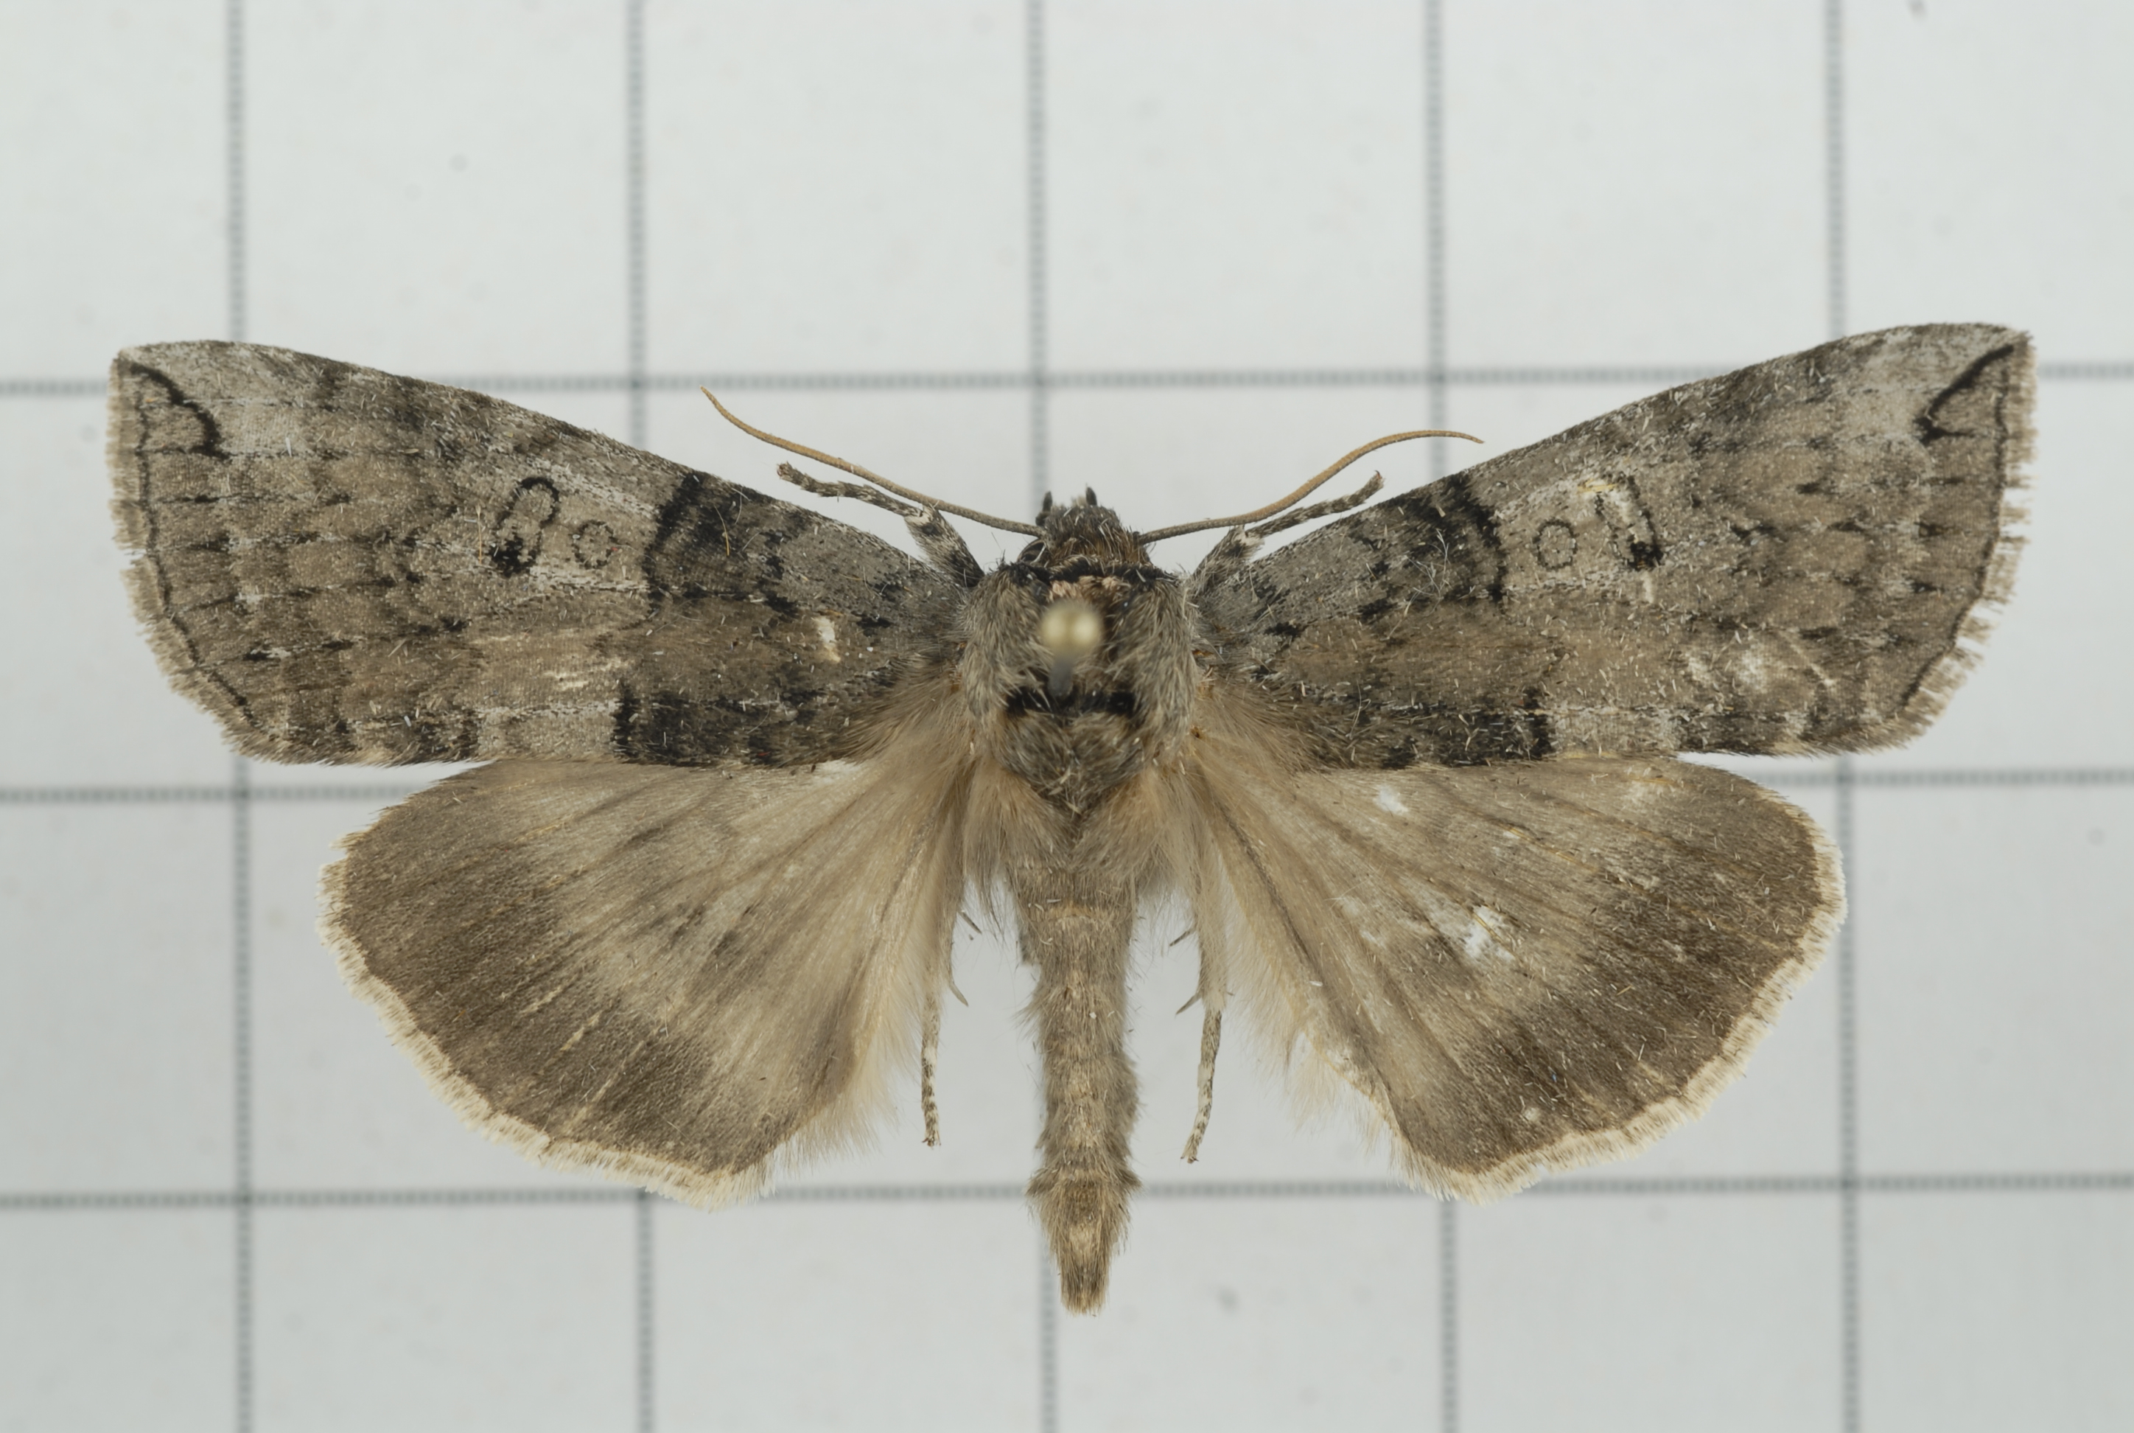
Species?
Tethea octogesima watanabei
